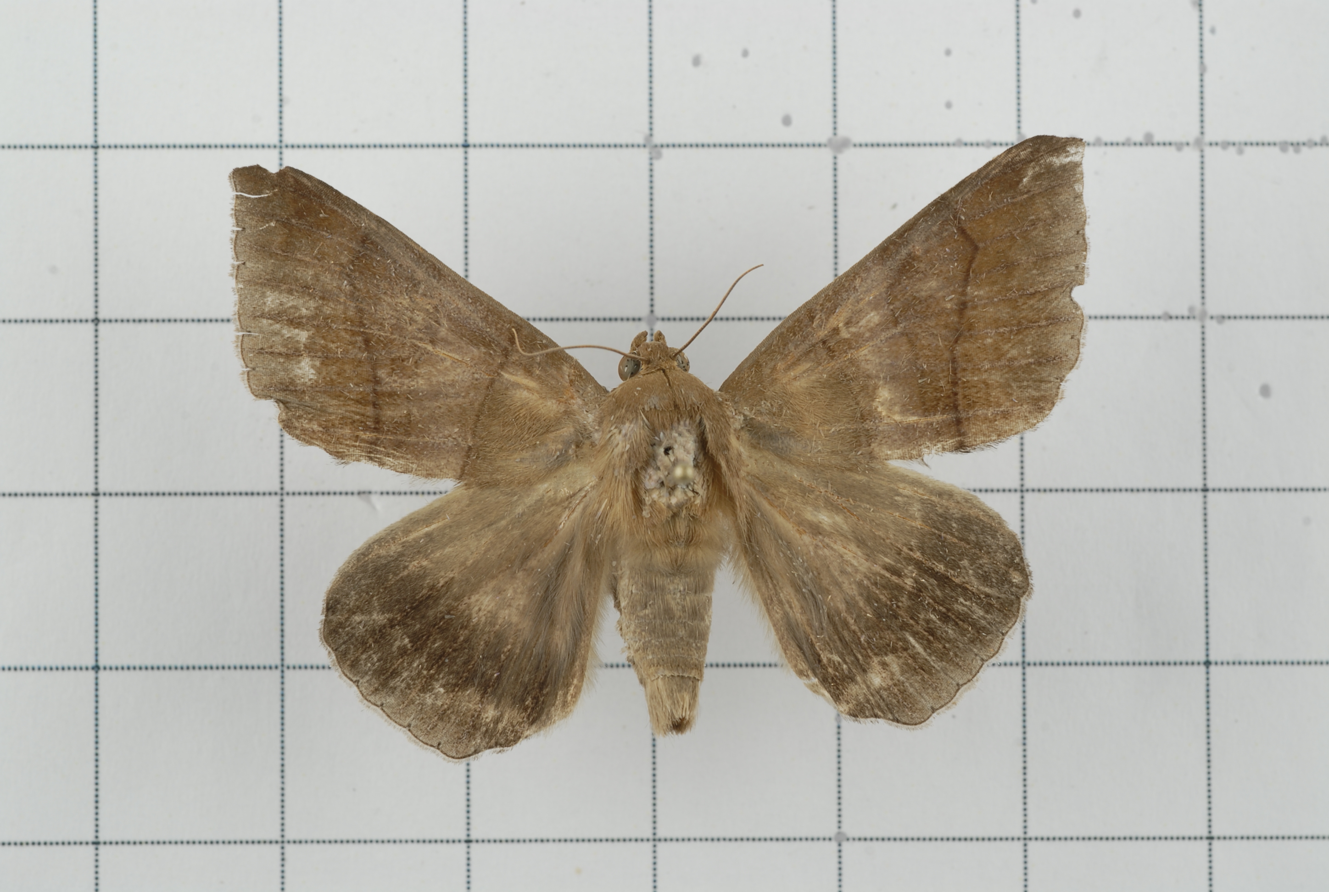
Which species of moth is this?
Bastilla absentimacula
